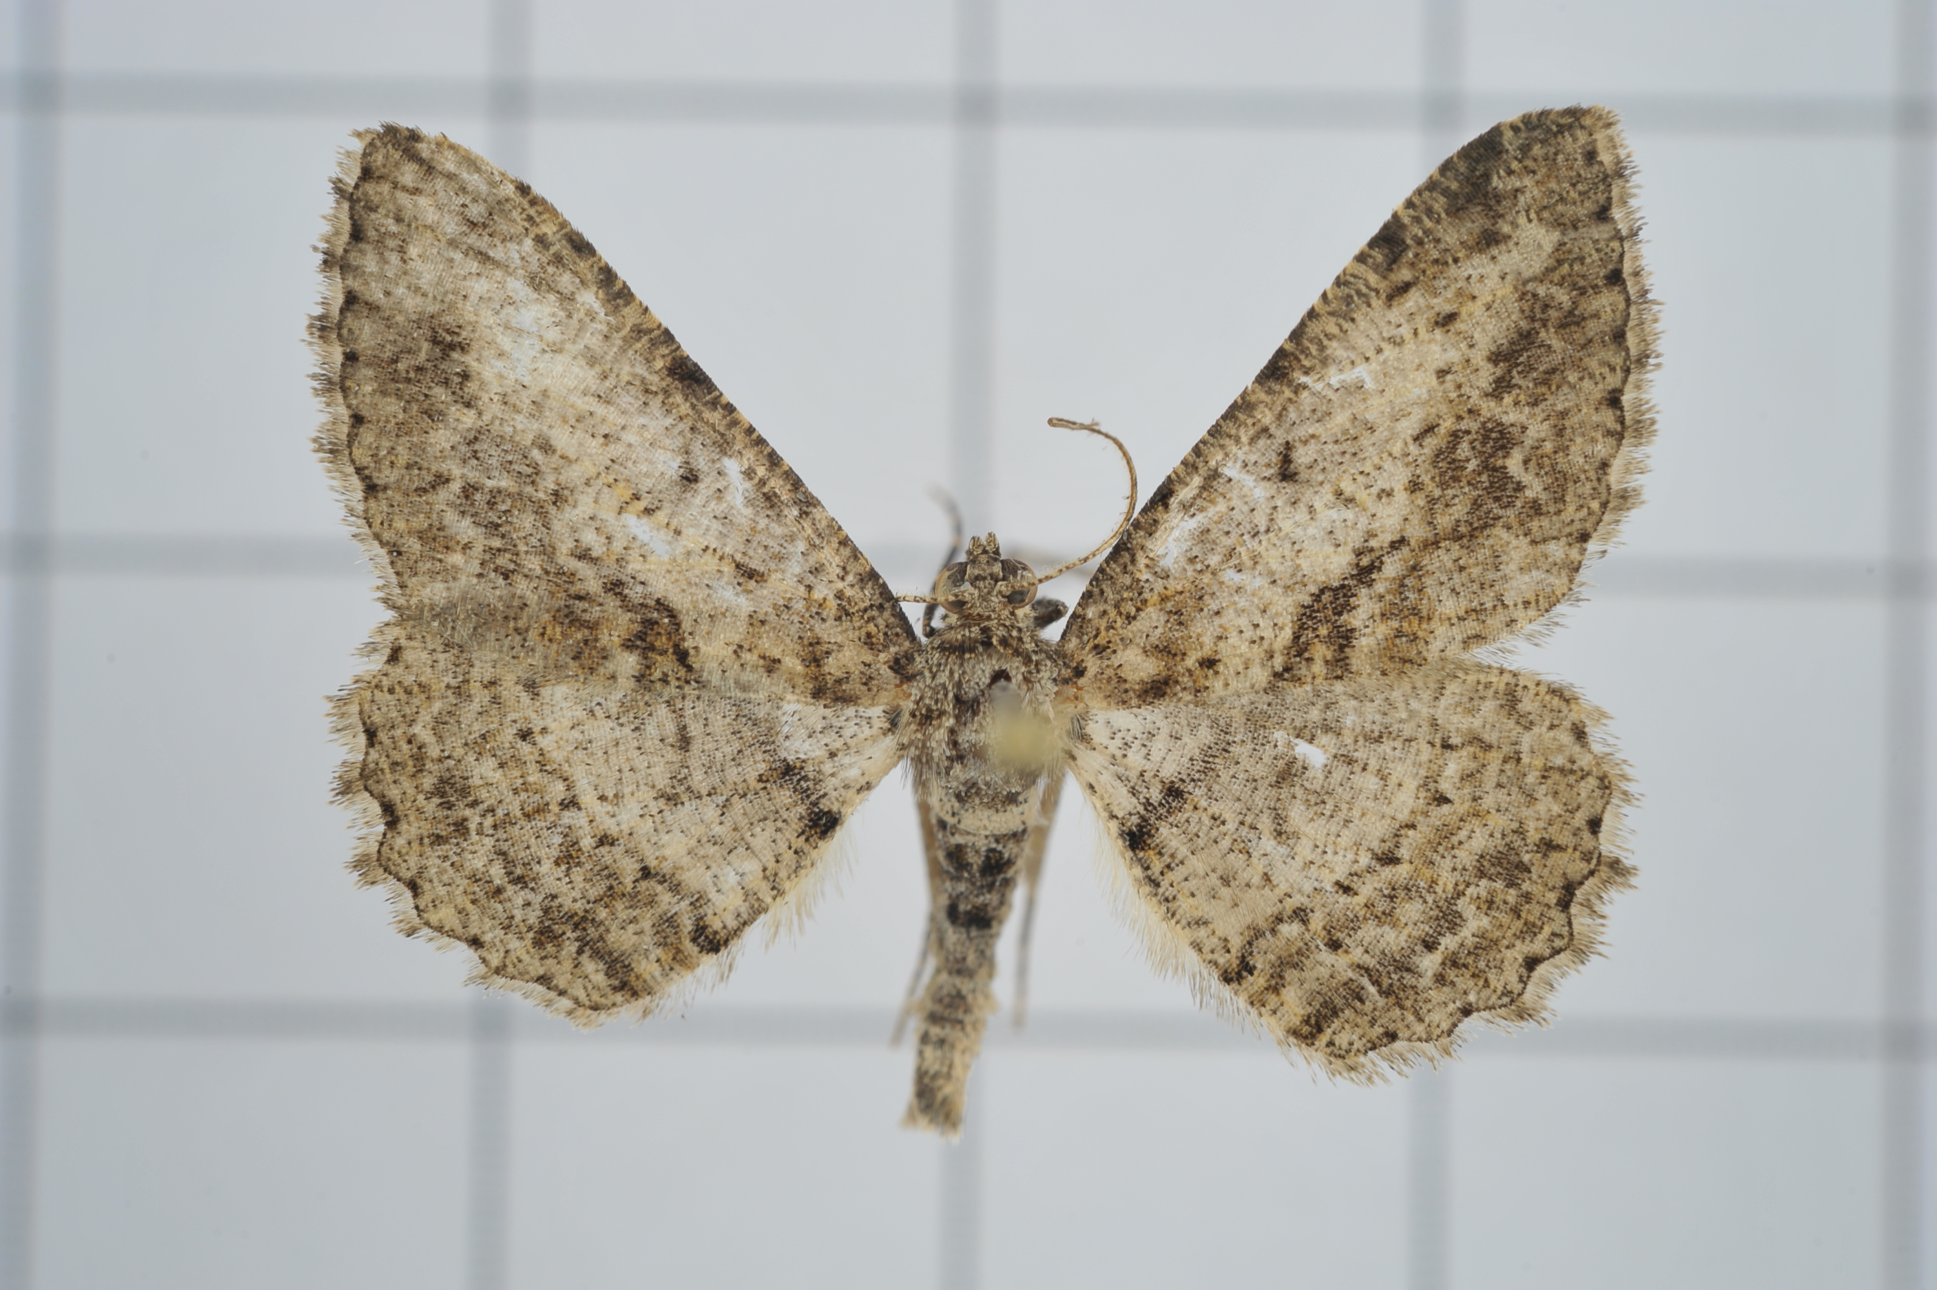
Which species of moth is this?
Psilalcis breta rantaizana
